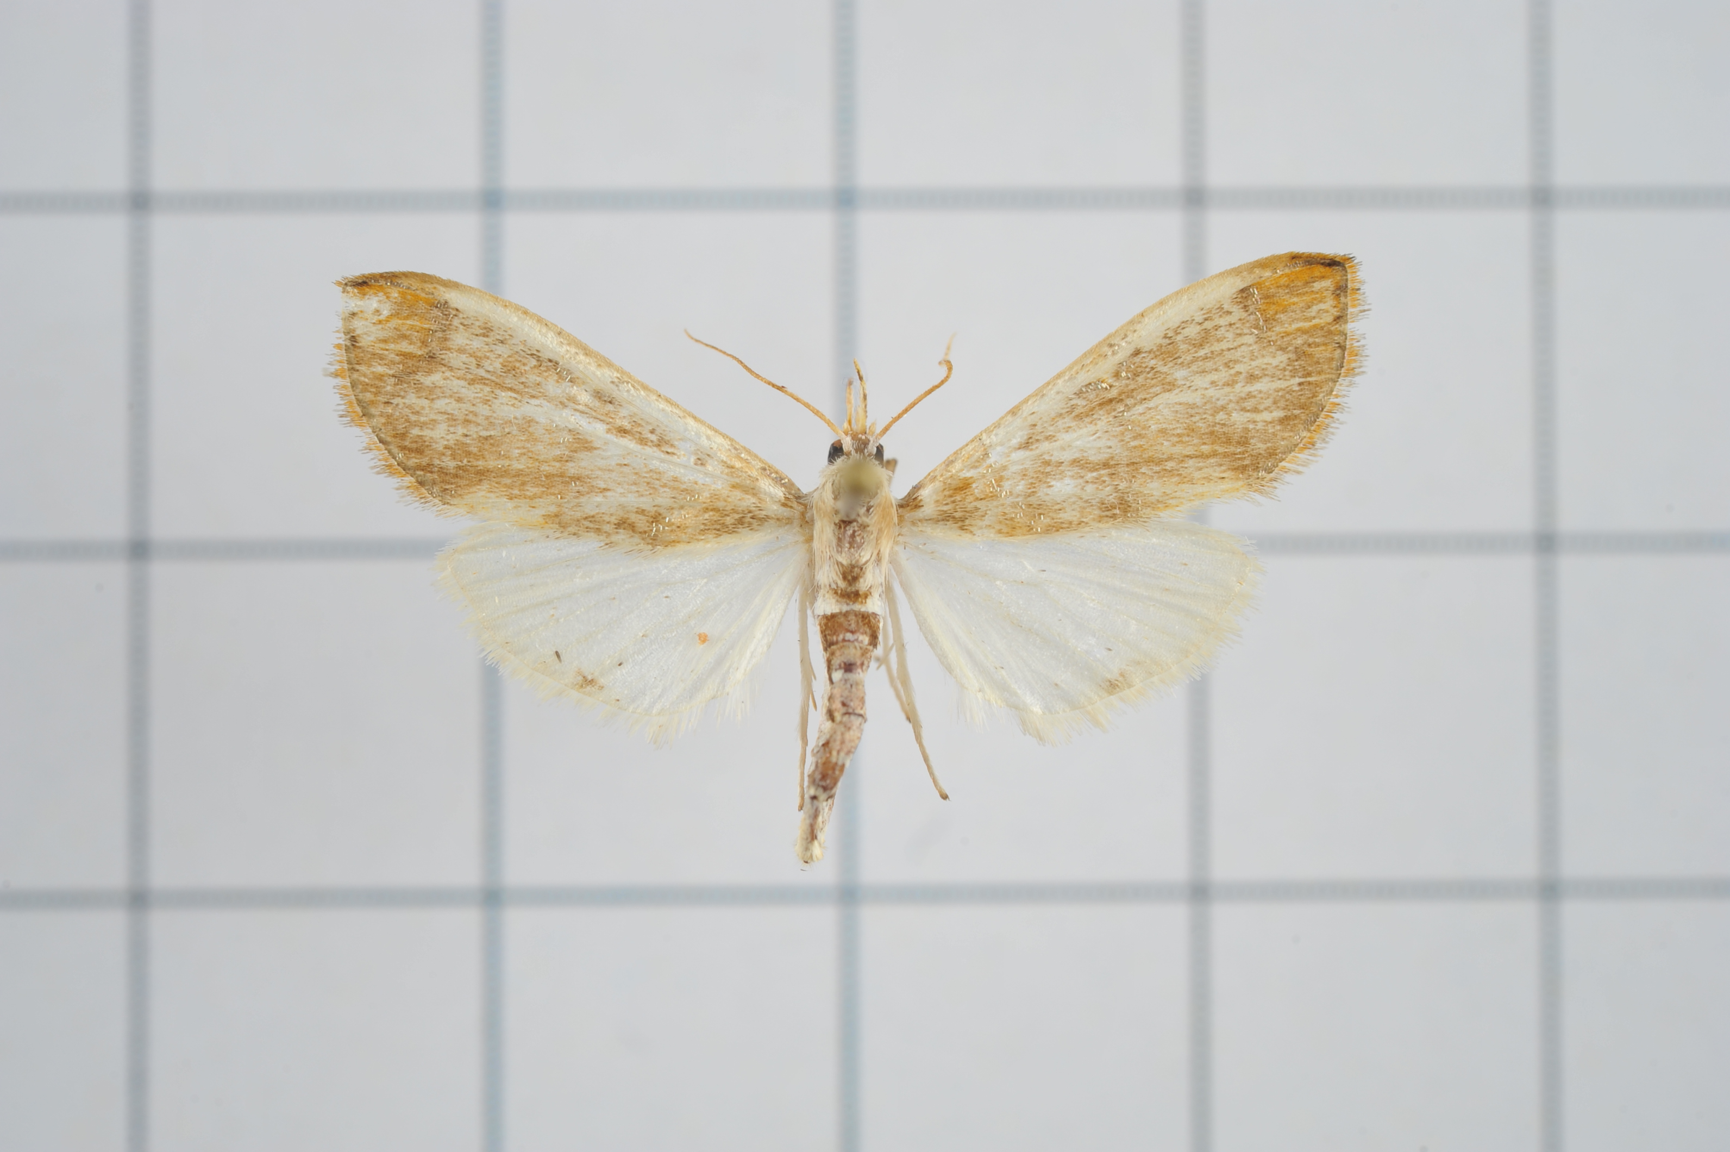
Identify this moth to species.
Cirrhochrista fuscusa
